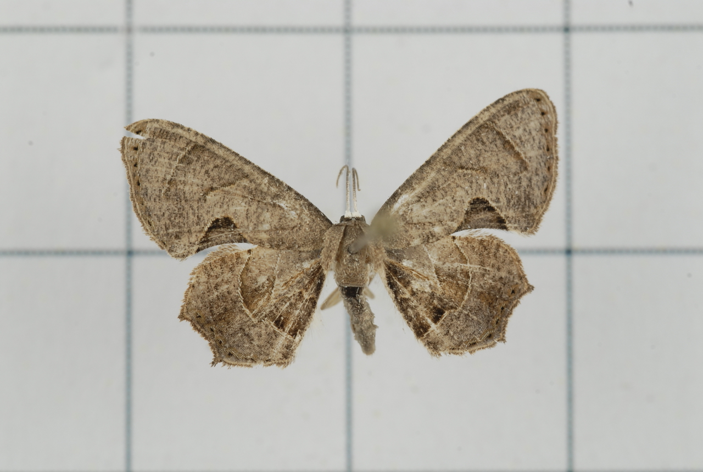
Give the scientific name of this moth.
Phazaca alikangensis
